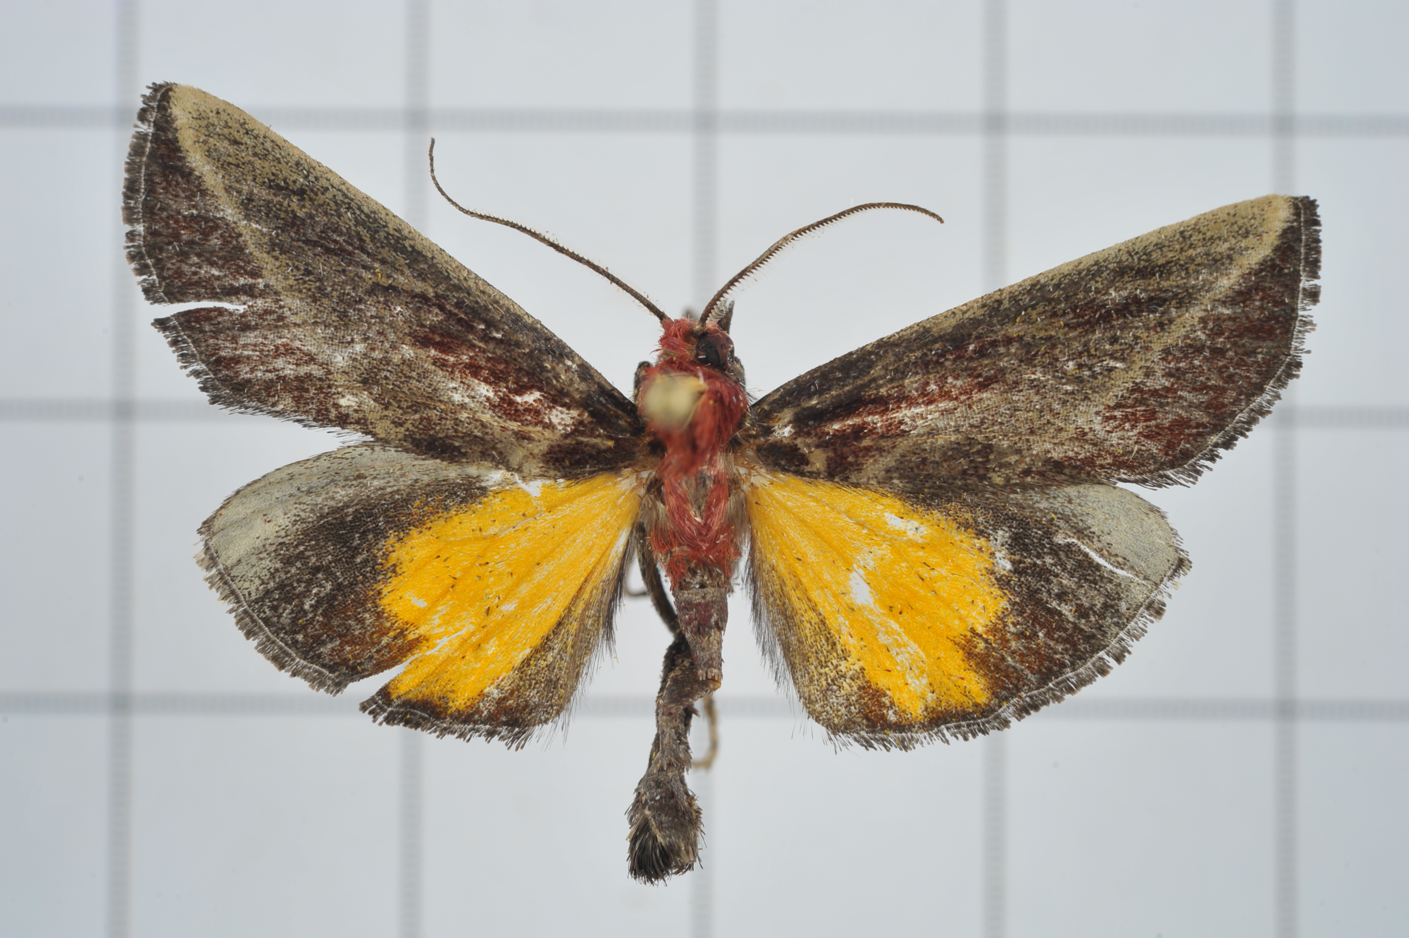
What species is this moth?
Toccolosida rubriceps
